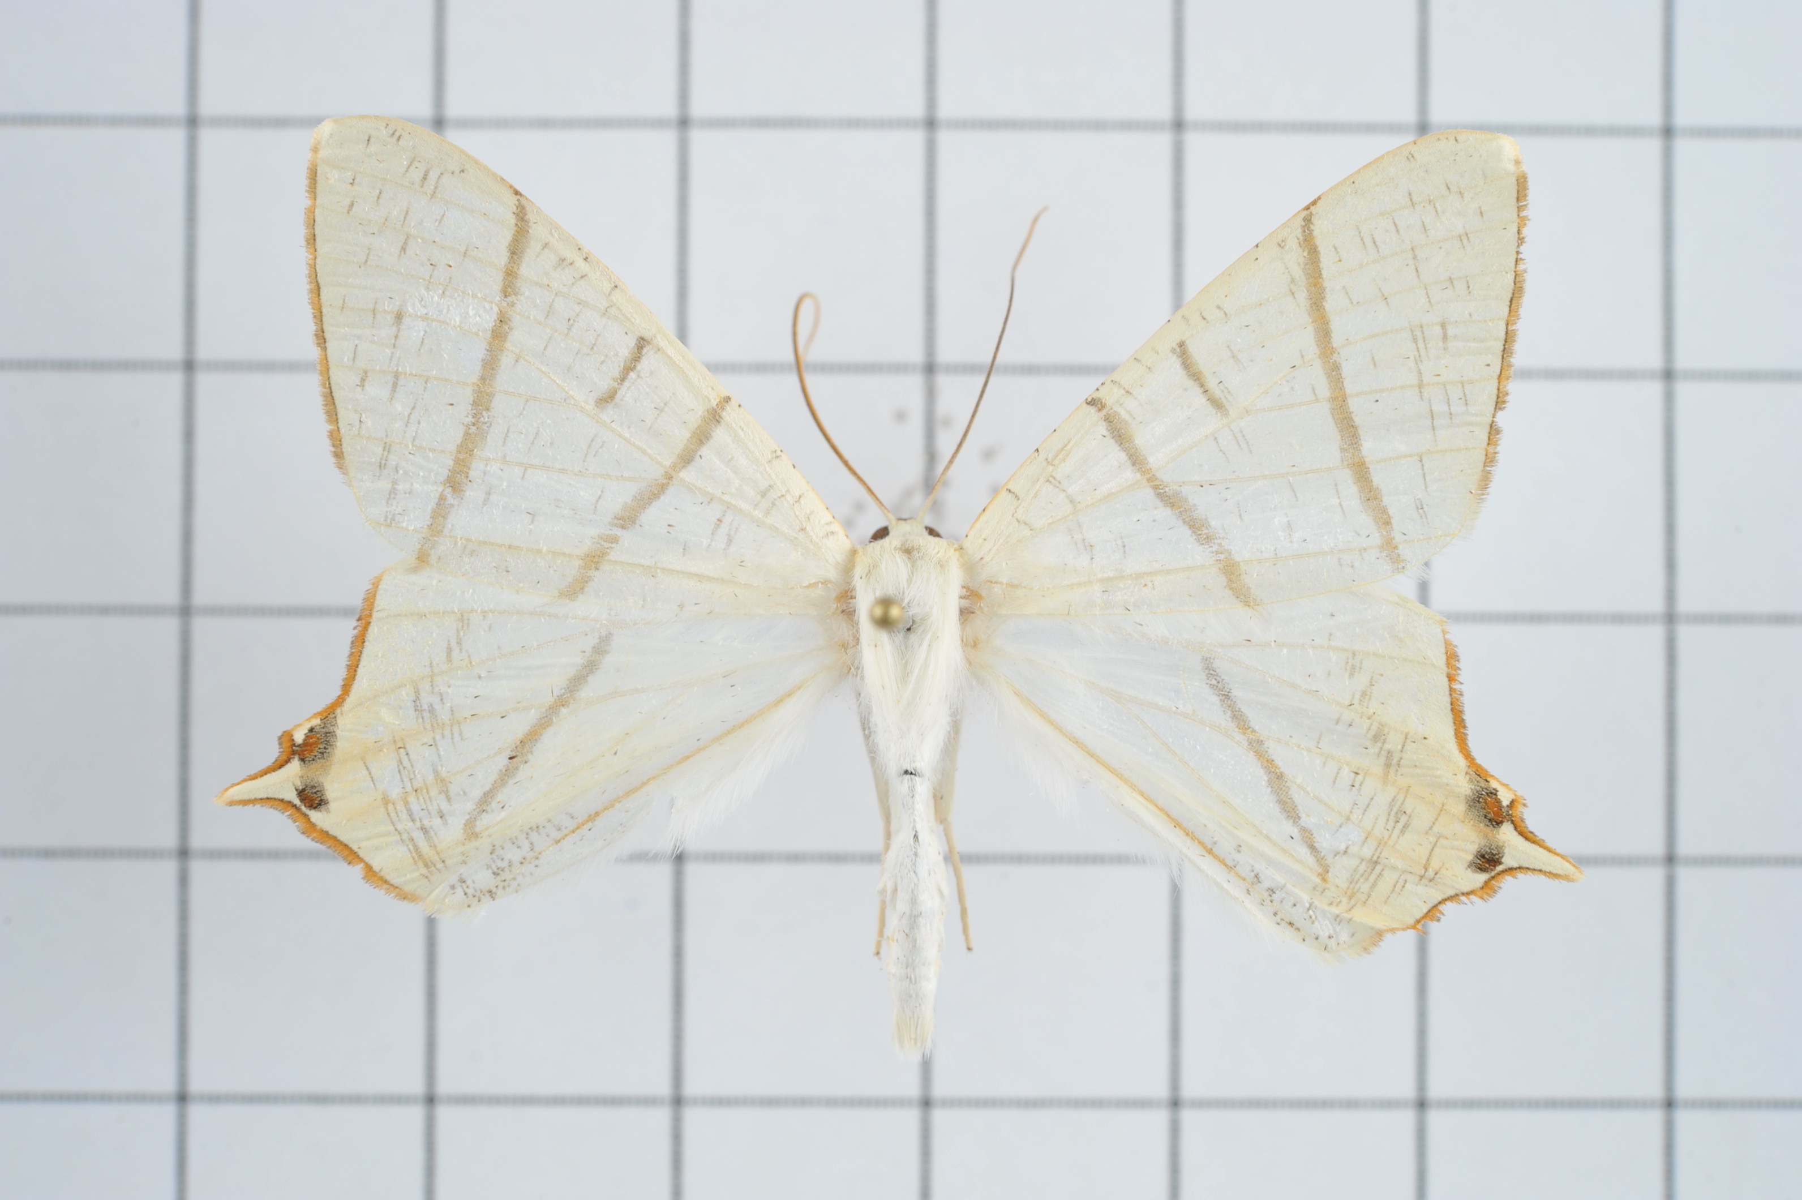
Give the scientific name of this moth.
Ourapteryx yerburii virescens
